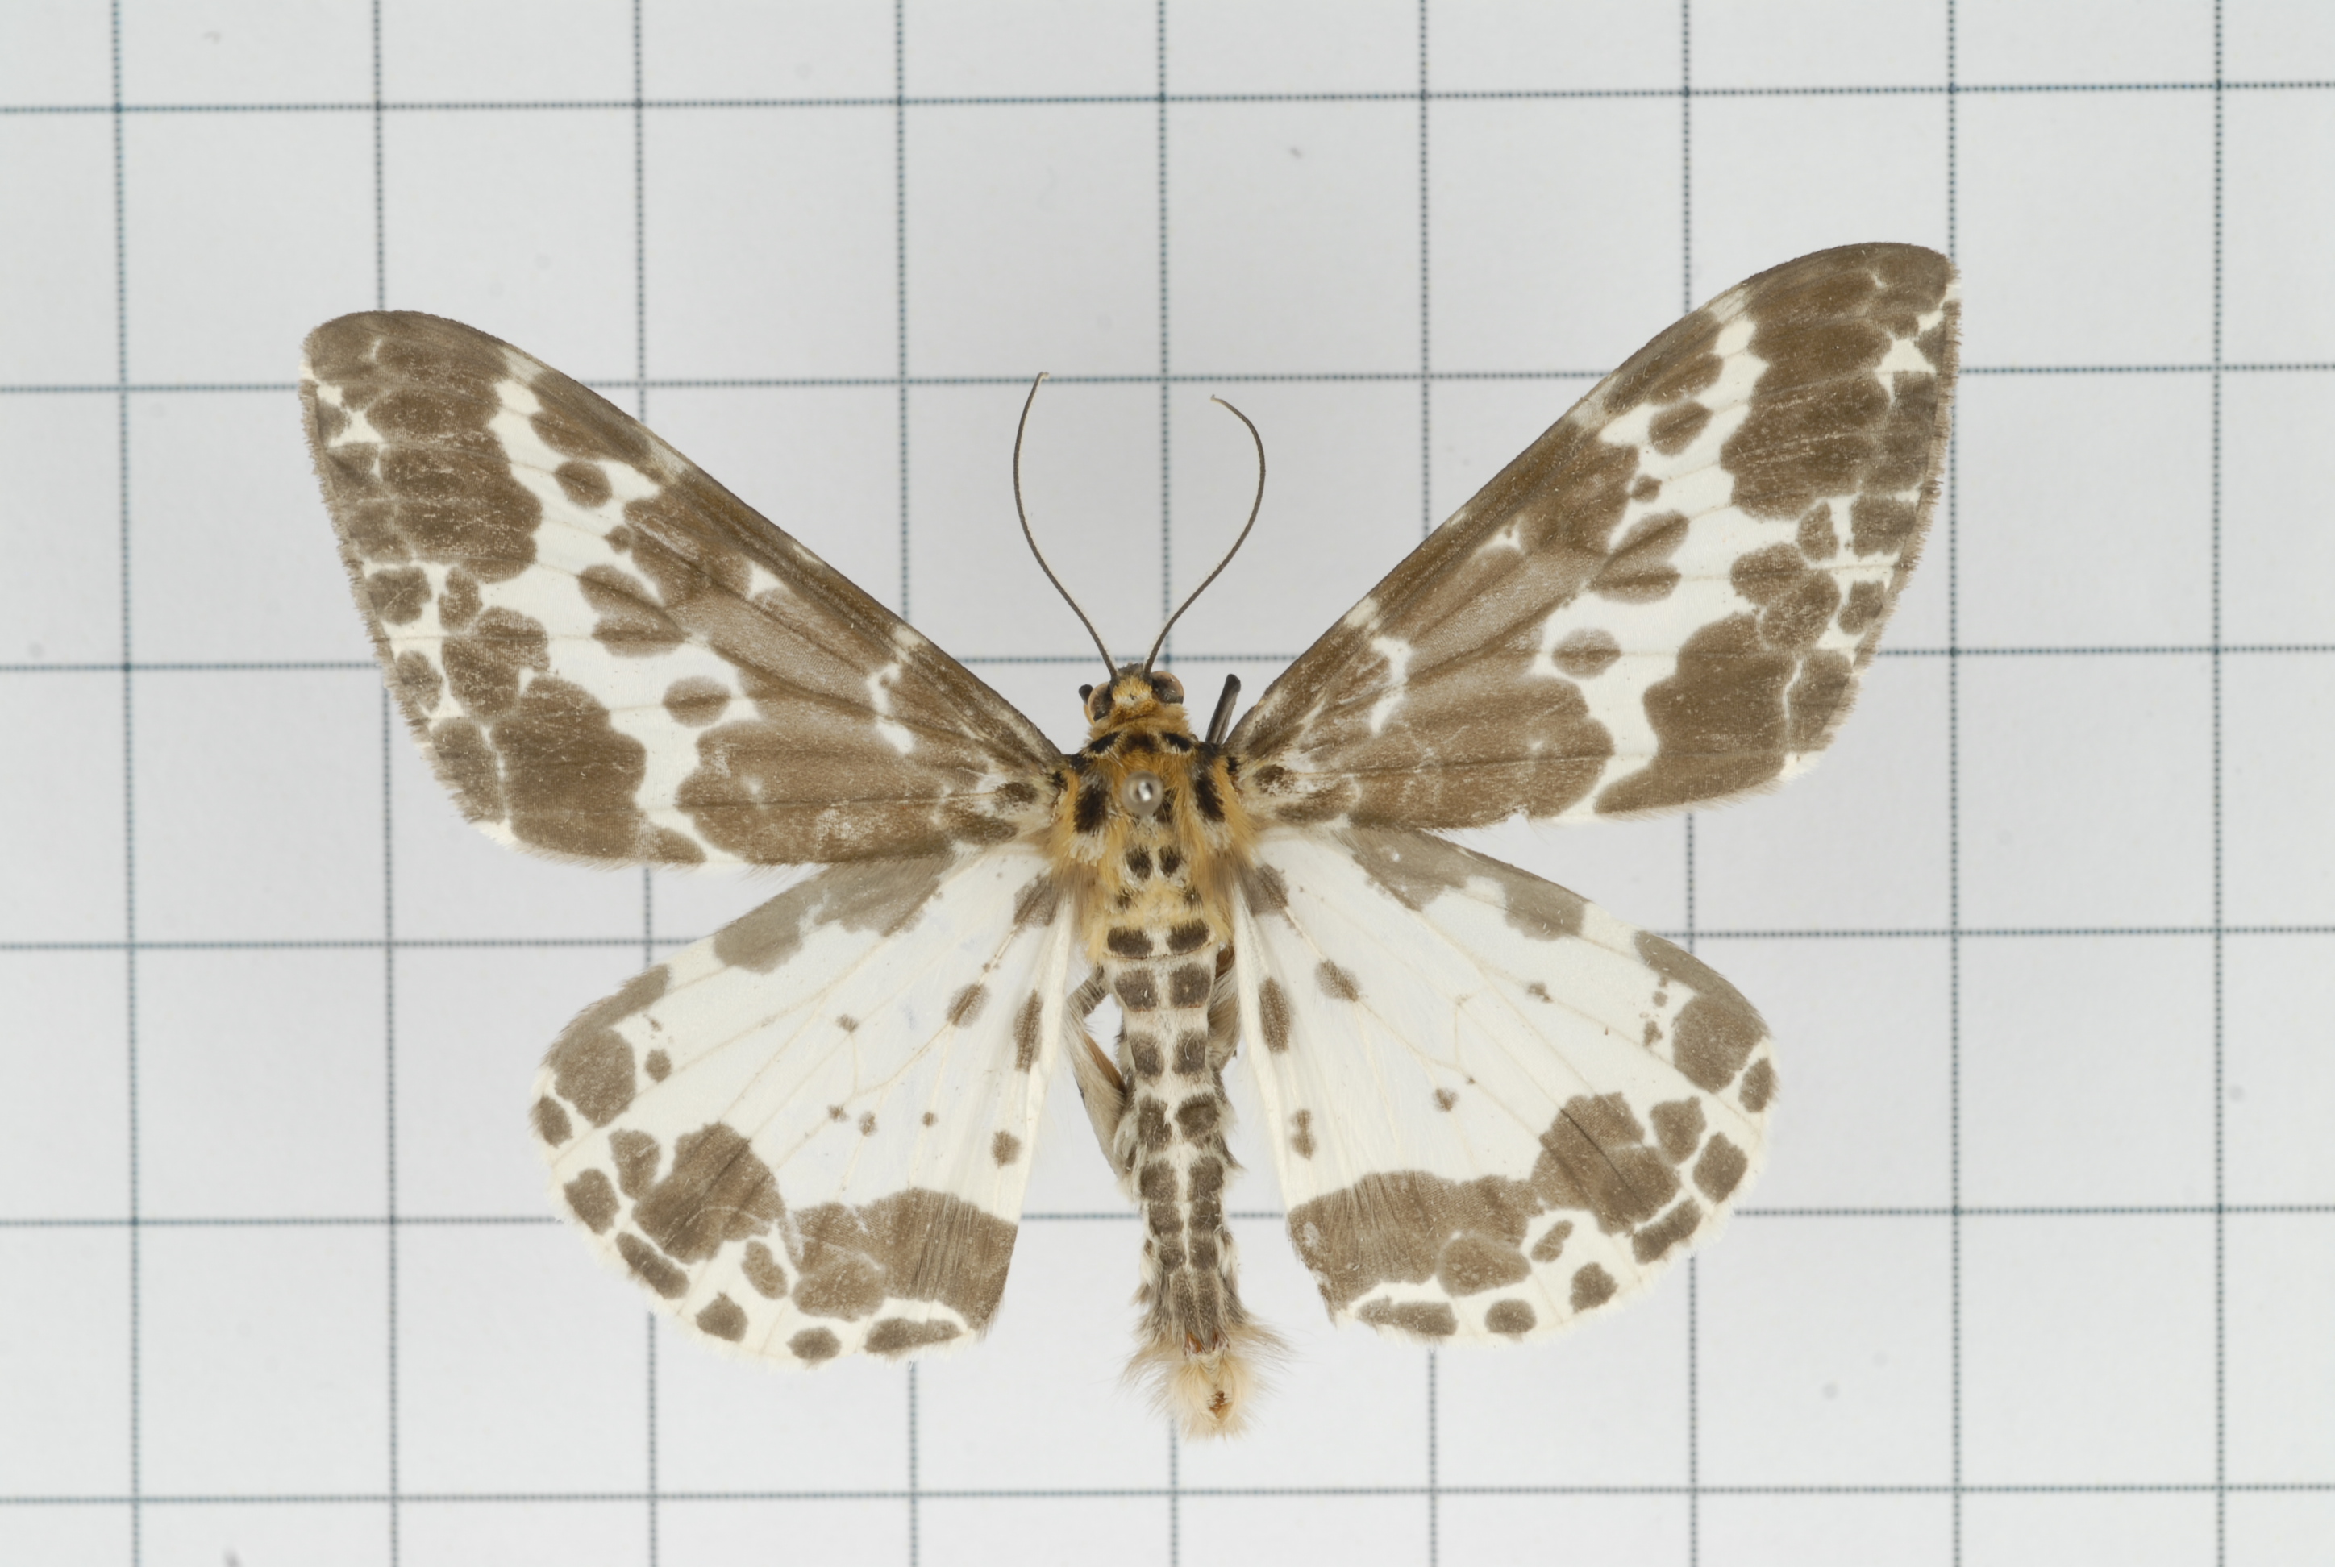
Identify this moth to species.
Pogonopygia pavida pavida
